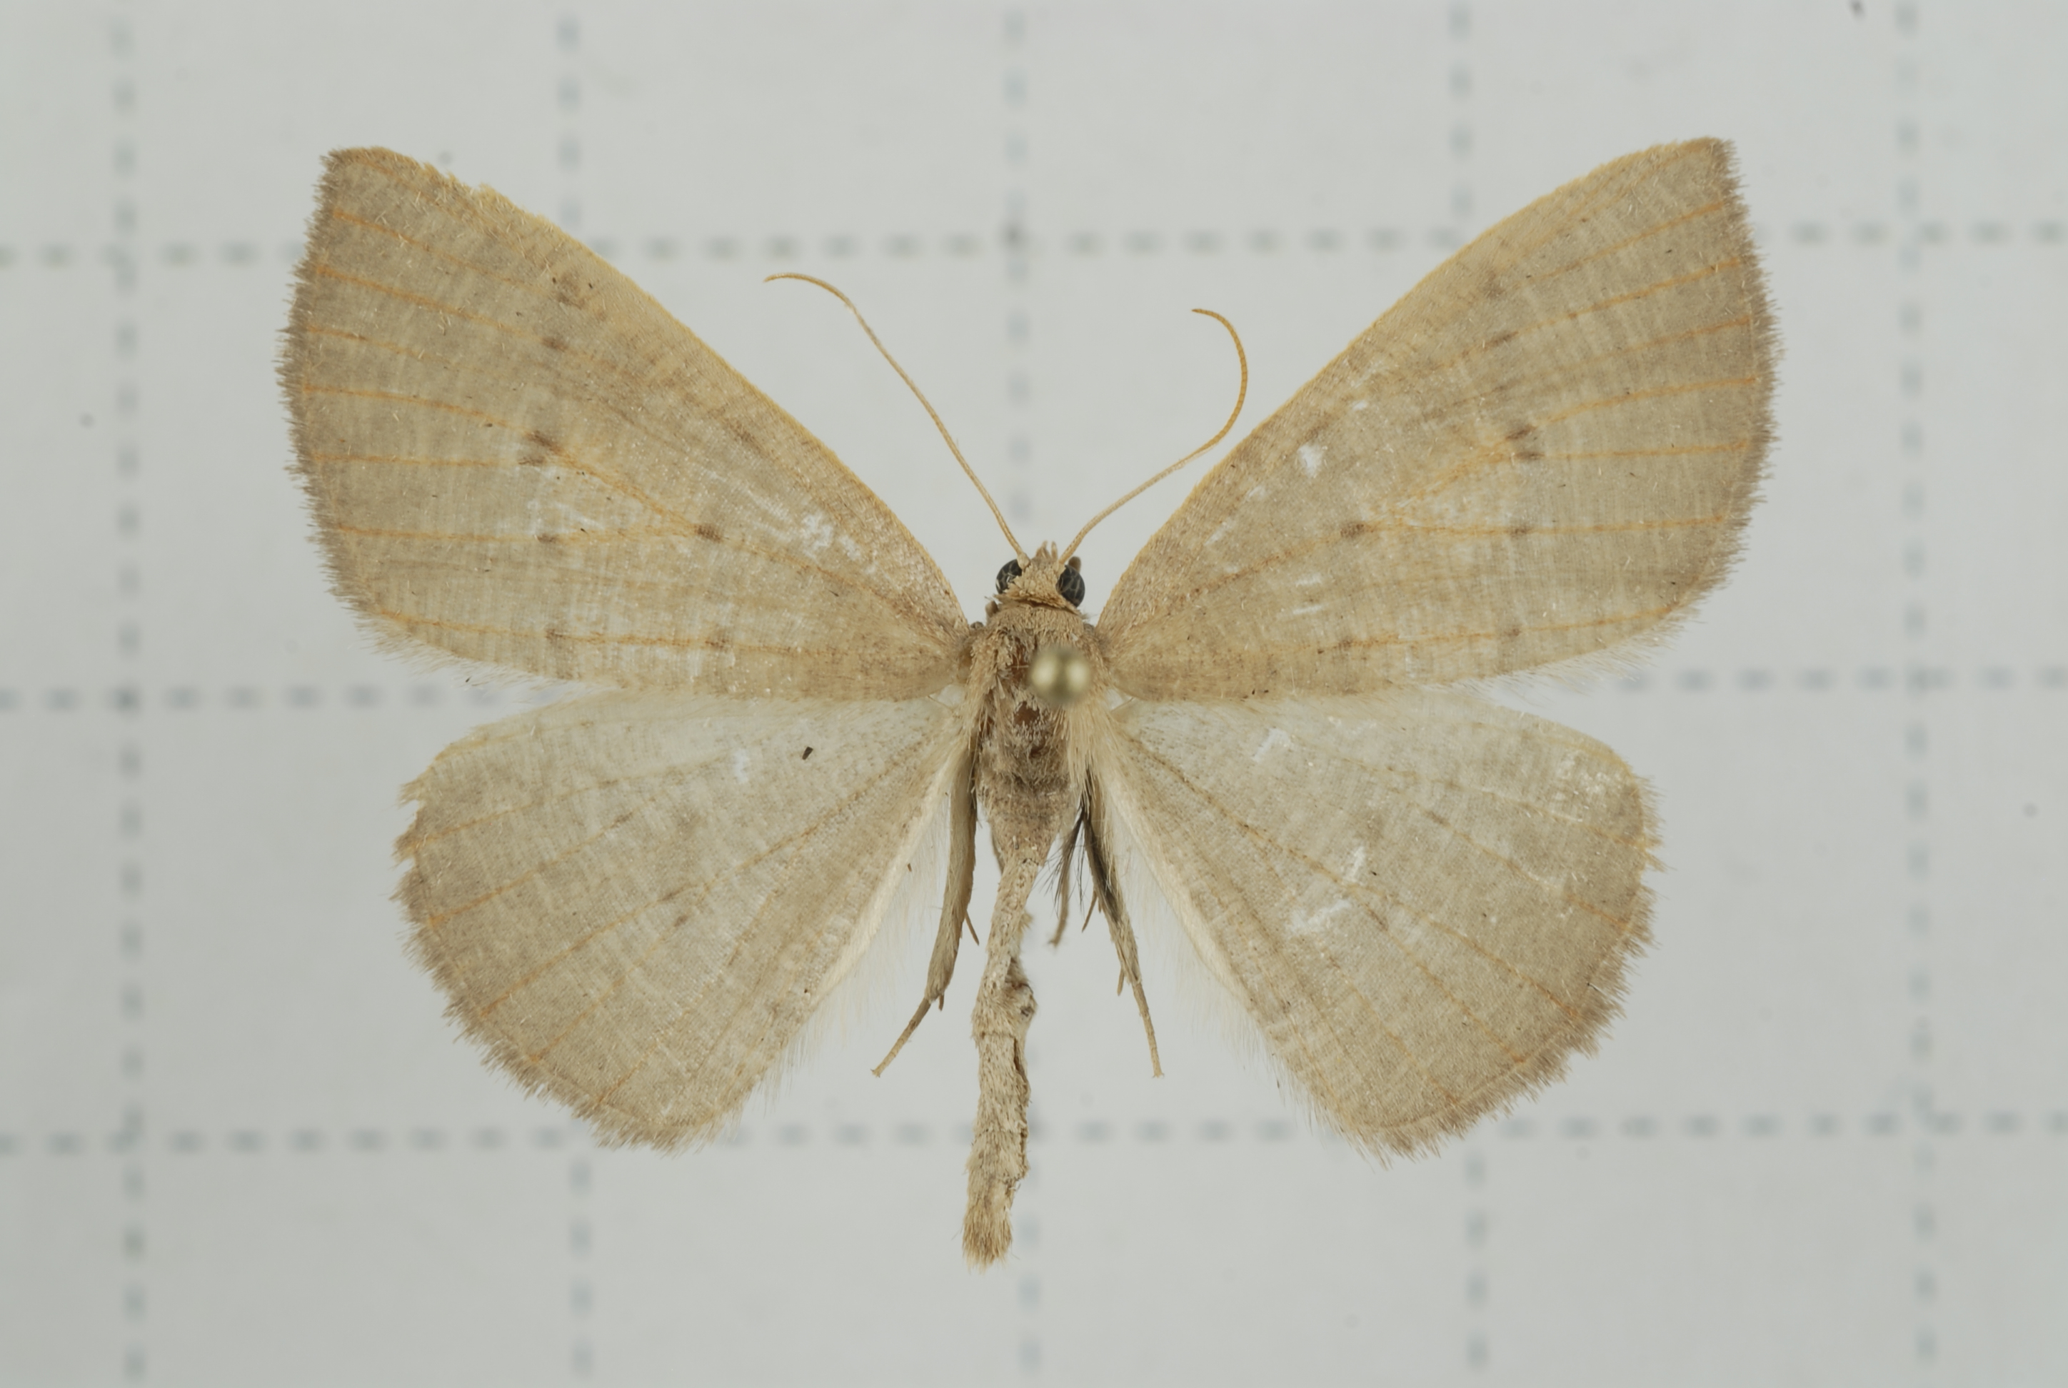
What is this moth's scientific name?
Meteima mediorufa
